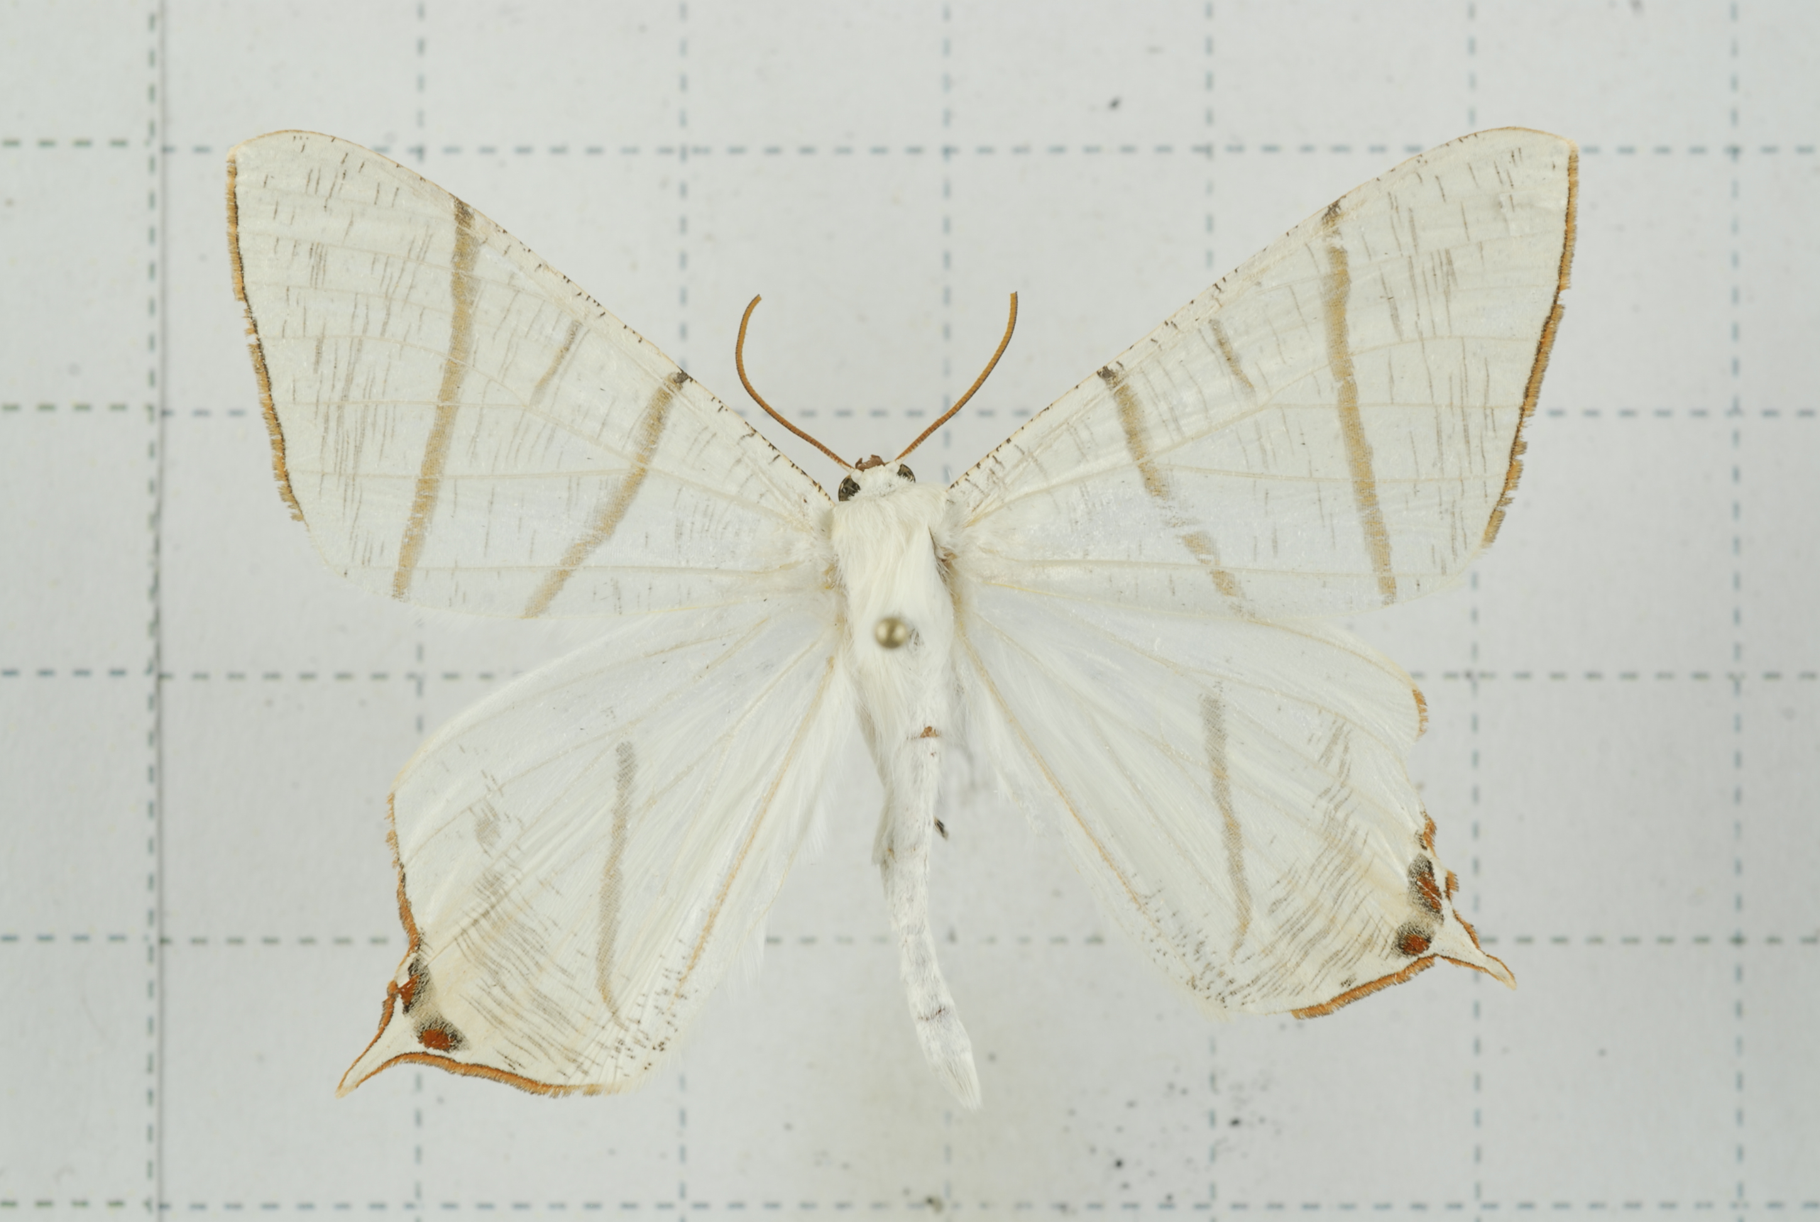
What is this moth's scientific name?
Ourapteryx changi
